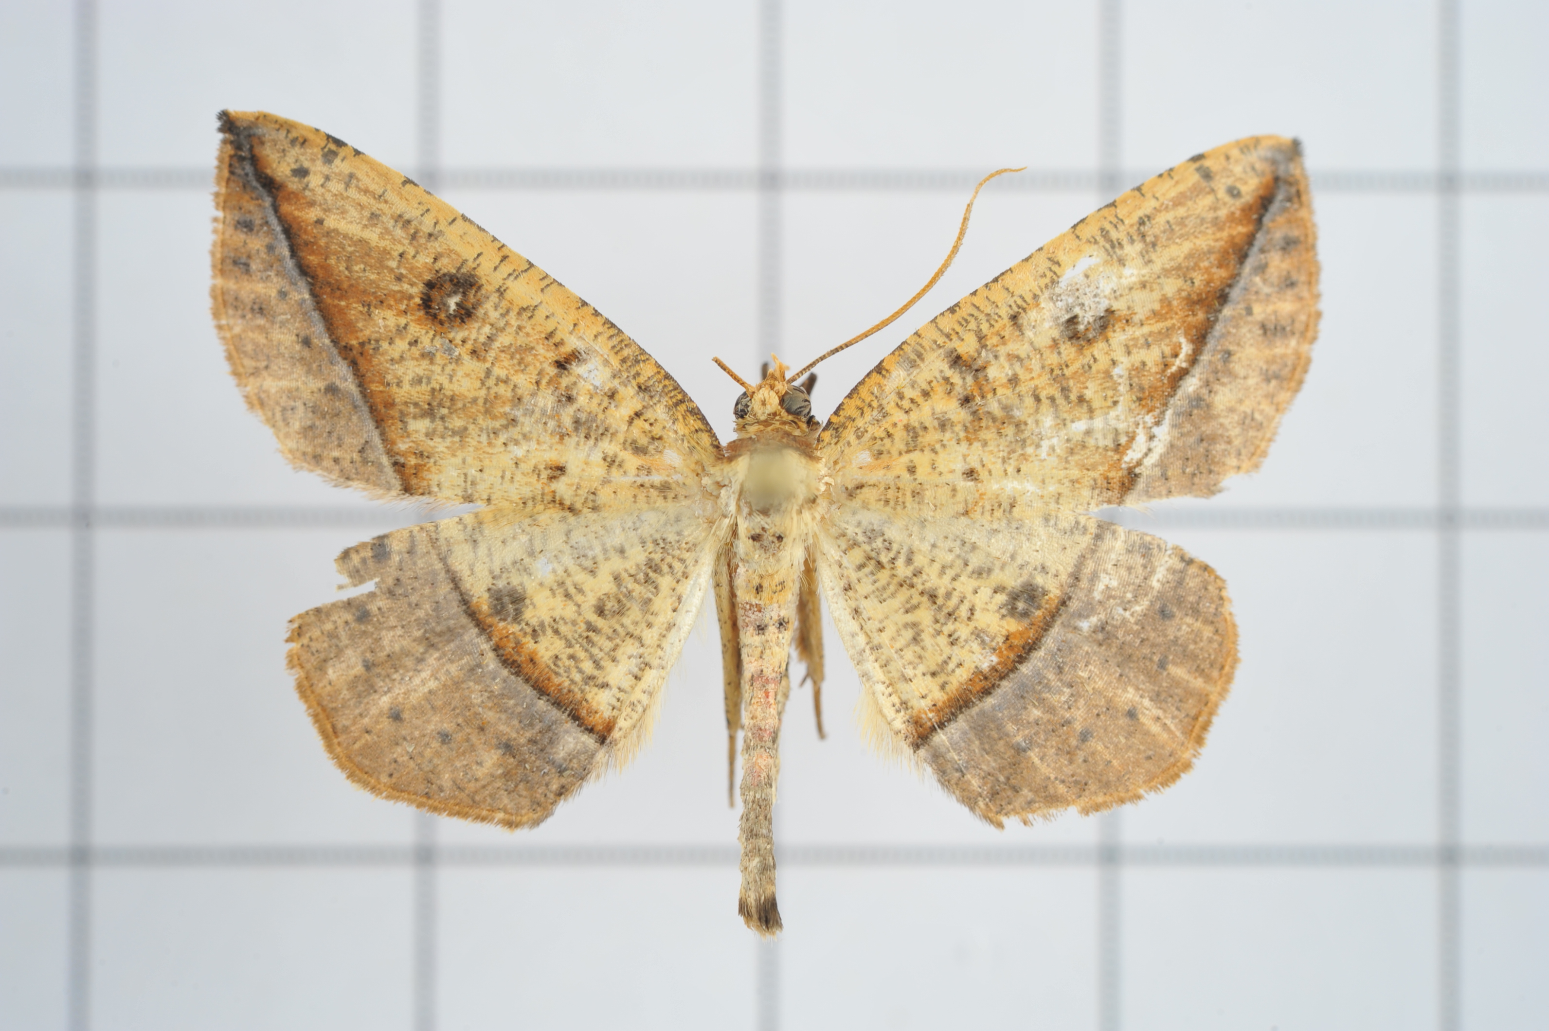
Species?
Entomopteryx rubridisca
